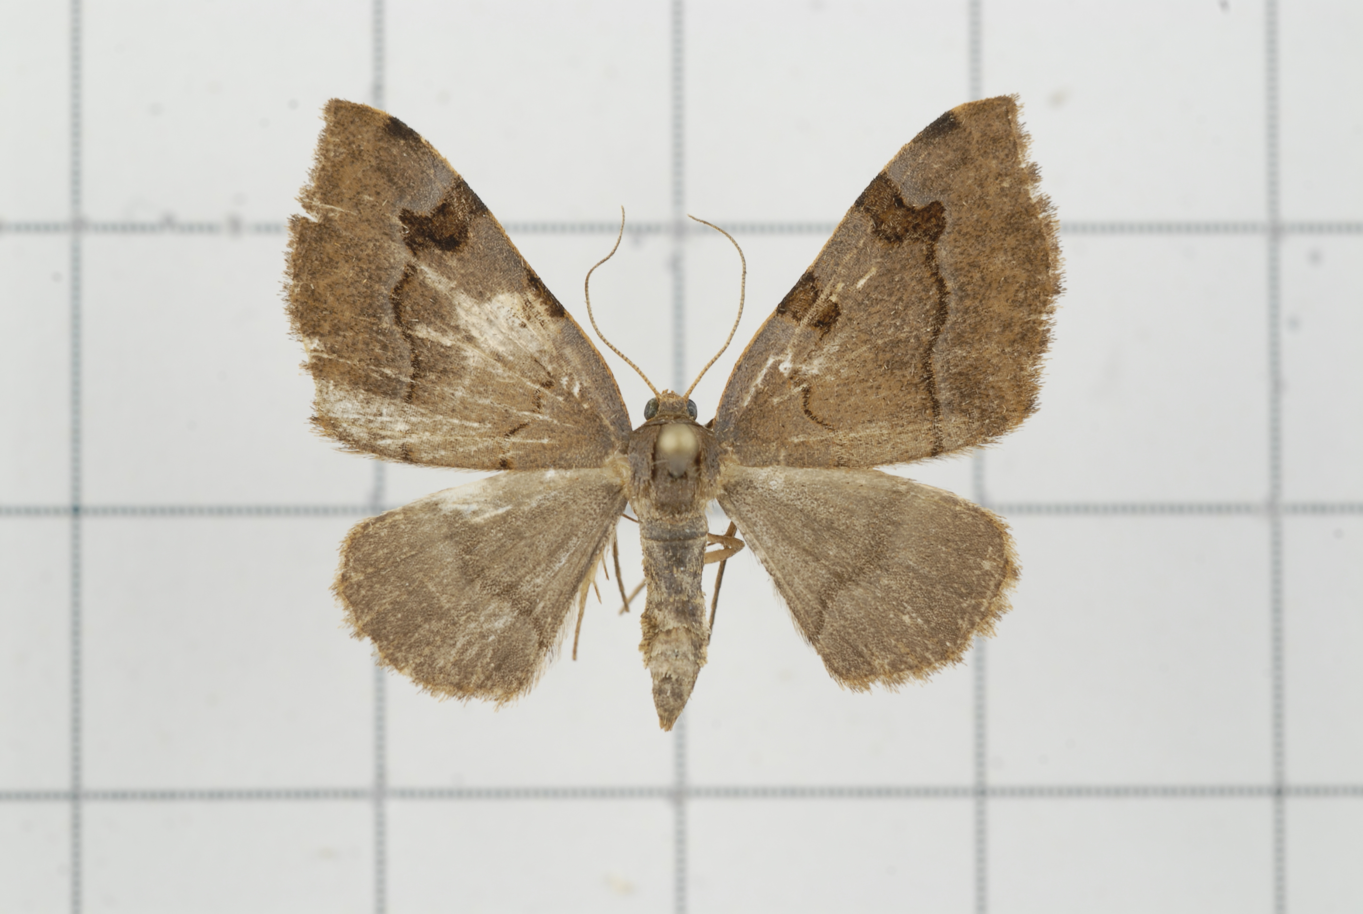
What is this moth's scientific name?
Heterophleps violescens
